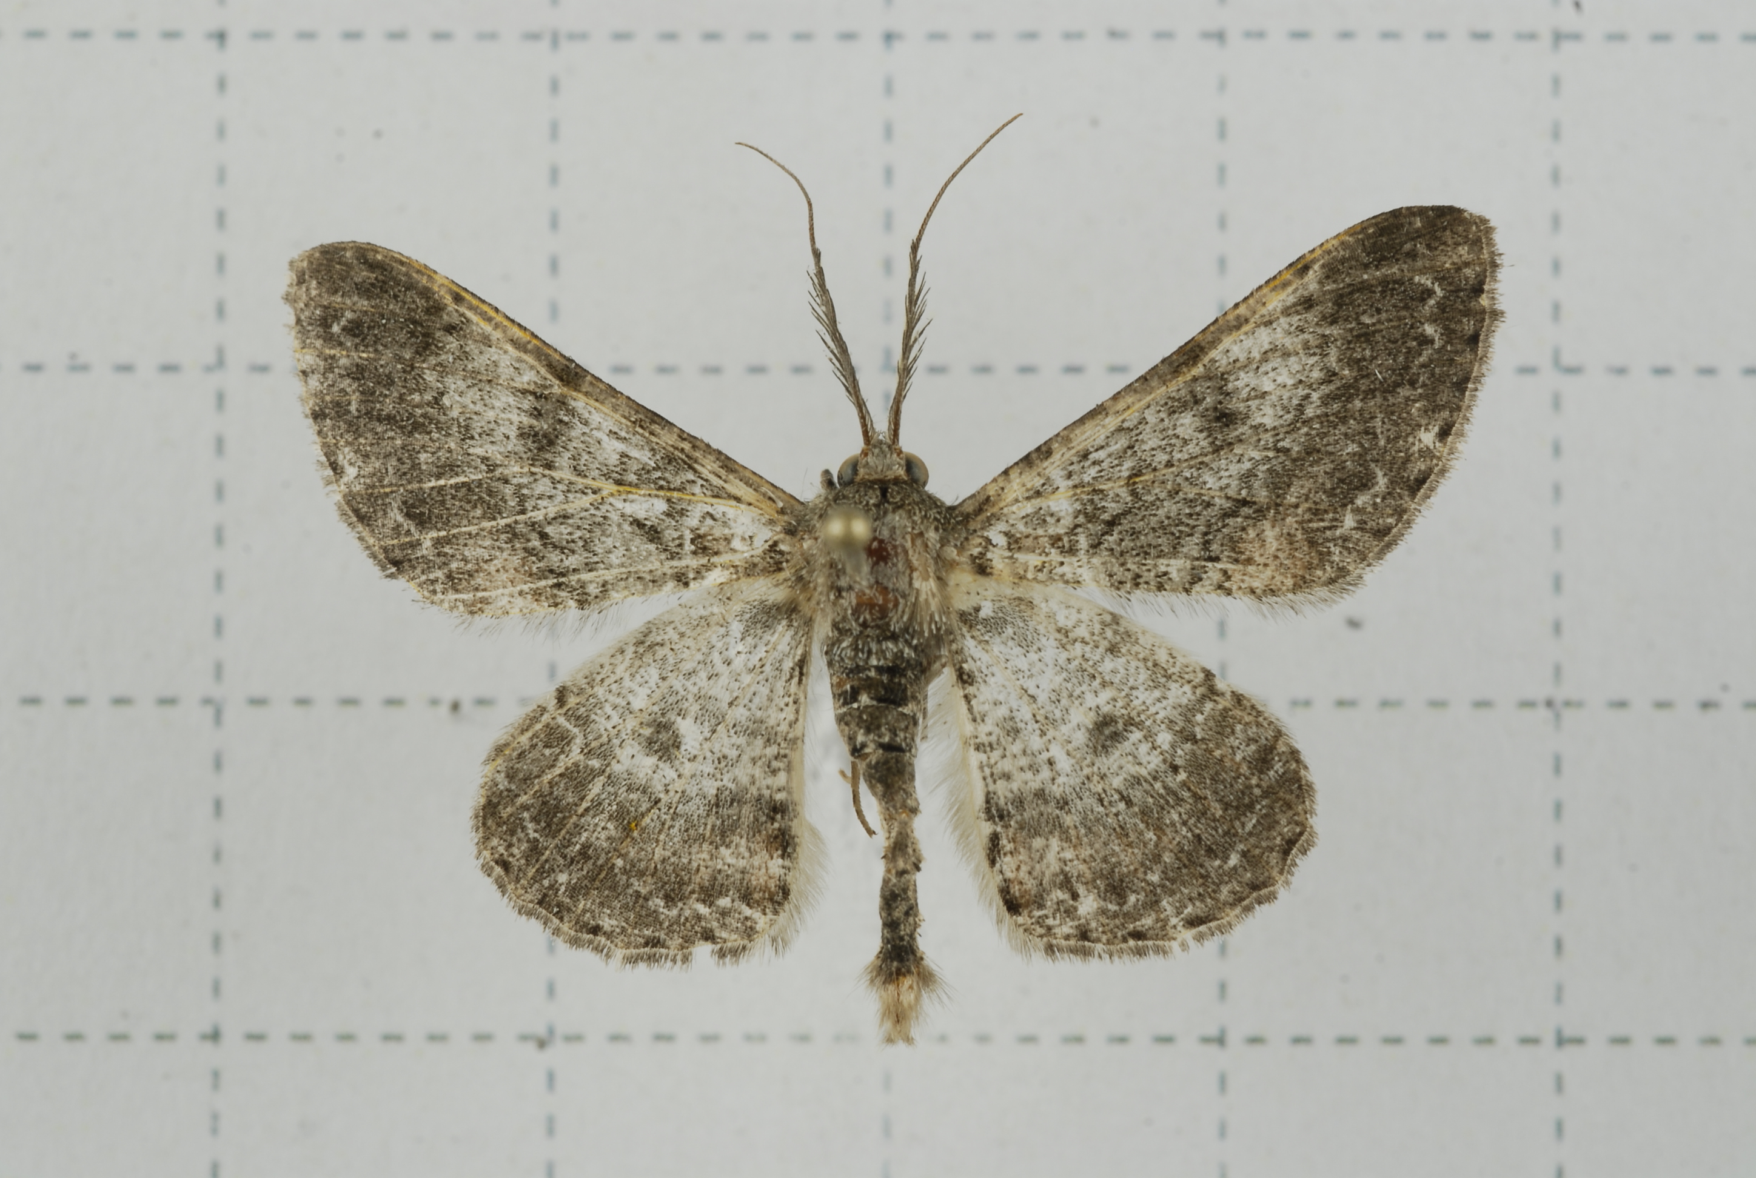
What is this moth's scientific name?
Cleora repulsaria repulsaria
